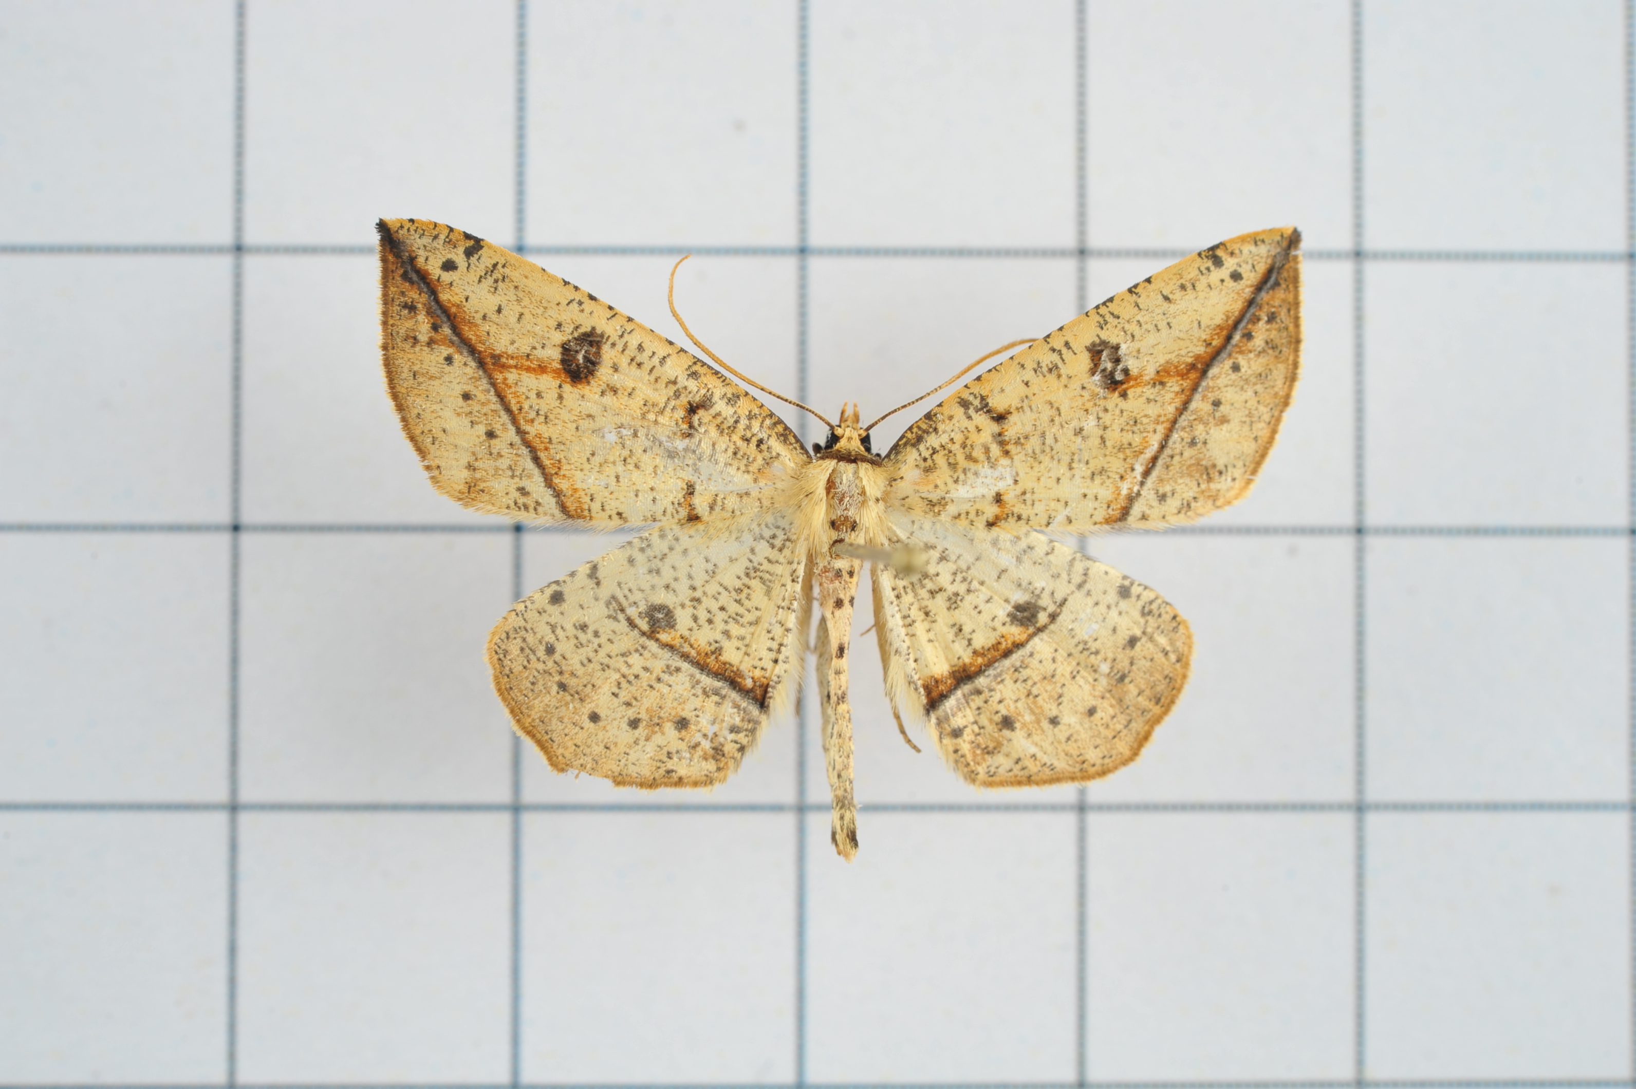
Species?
Entomopteryx rubridisca
